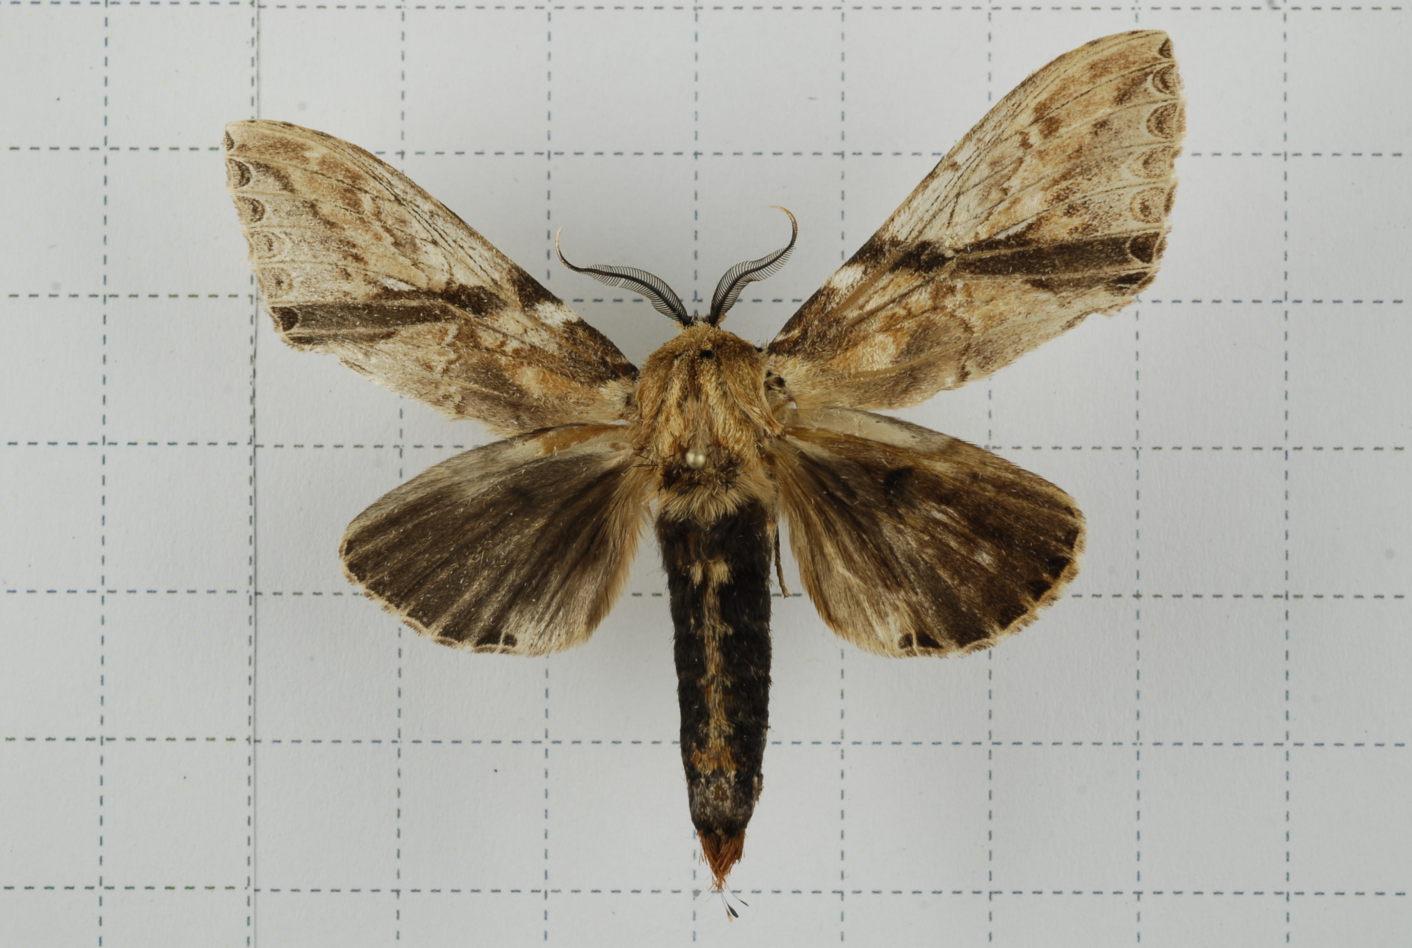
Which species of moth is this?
Dudusa nobilis
